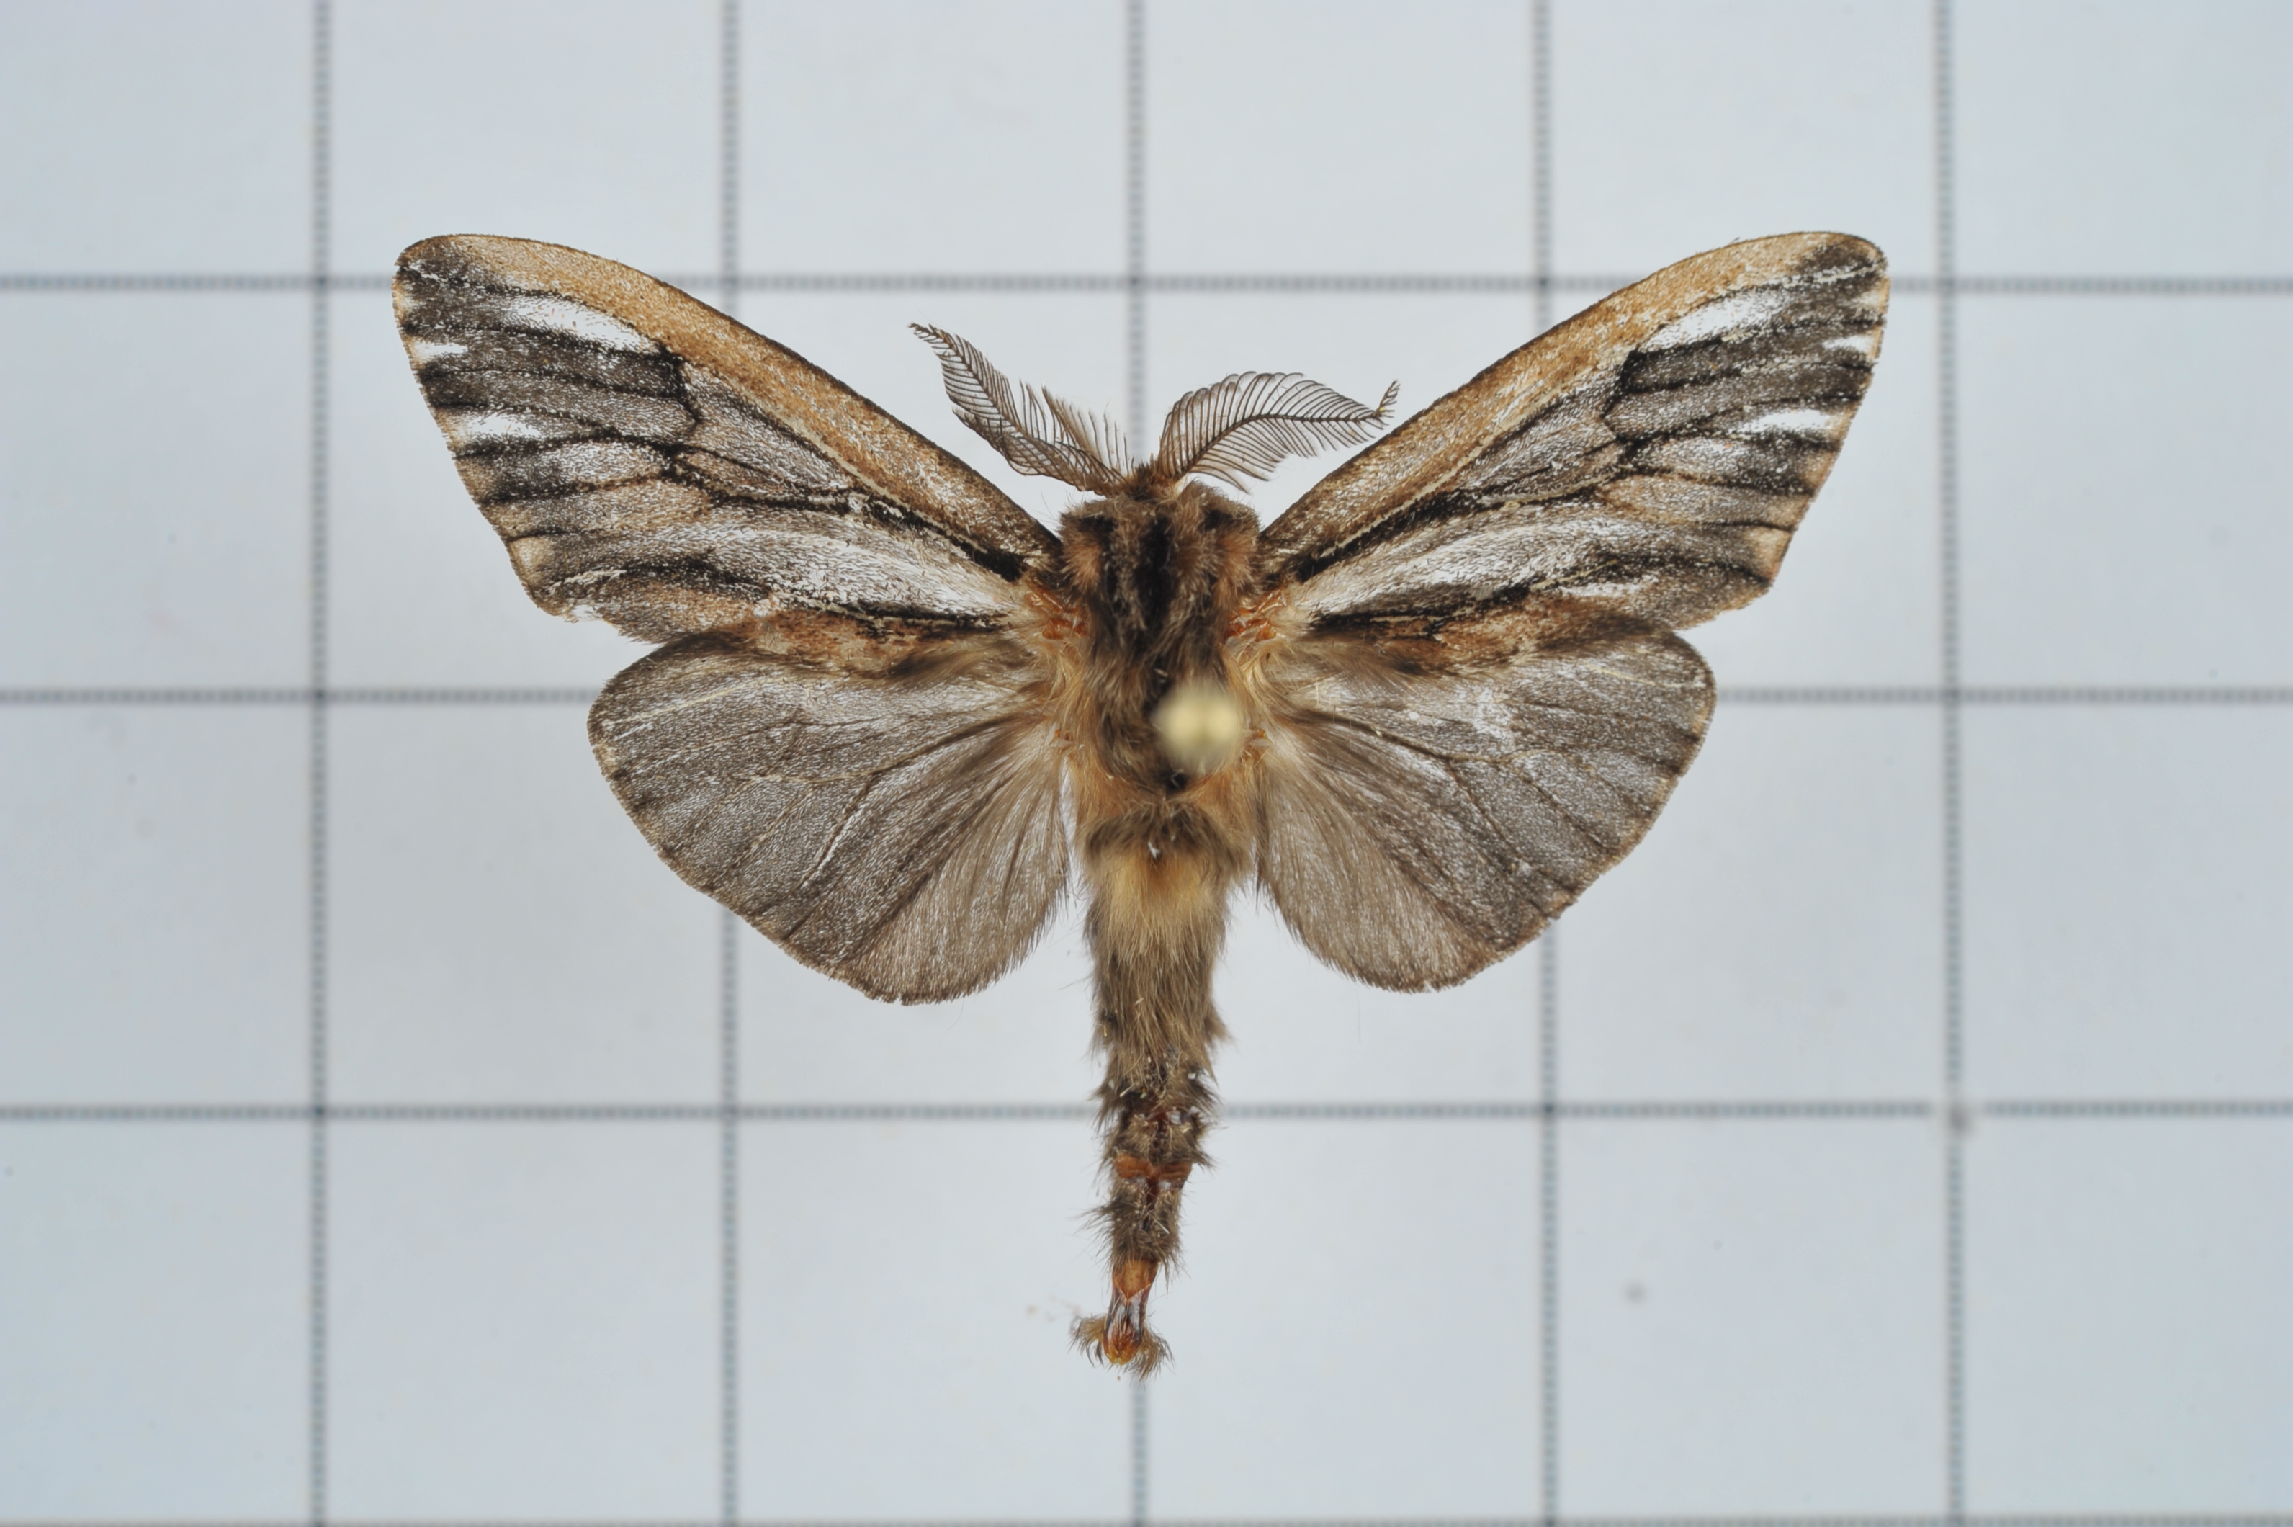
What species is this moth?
Eumeta variegata
